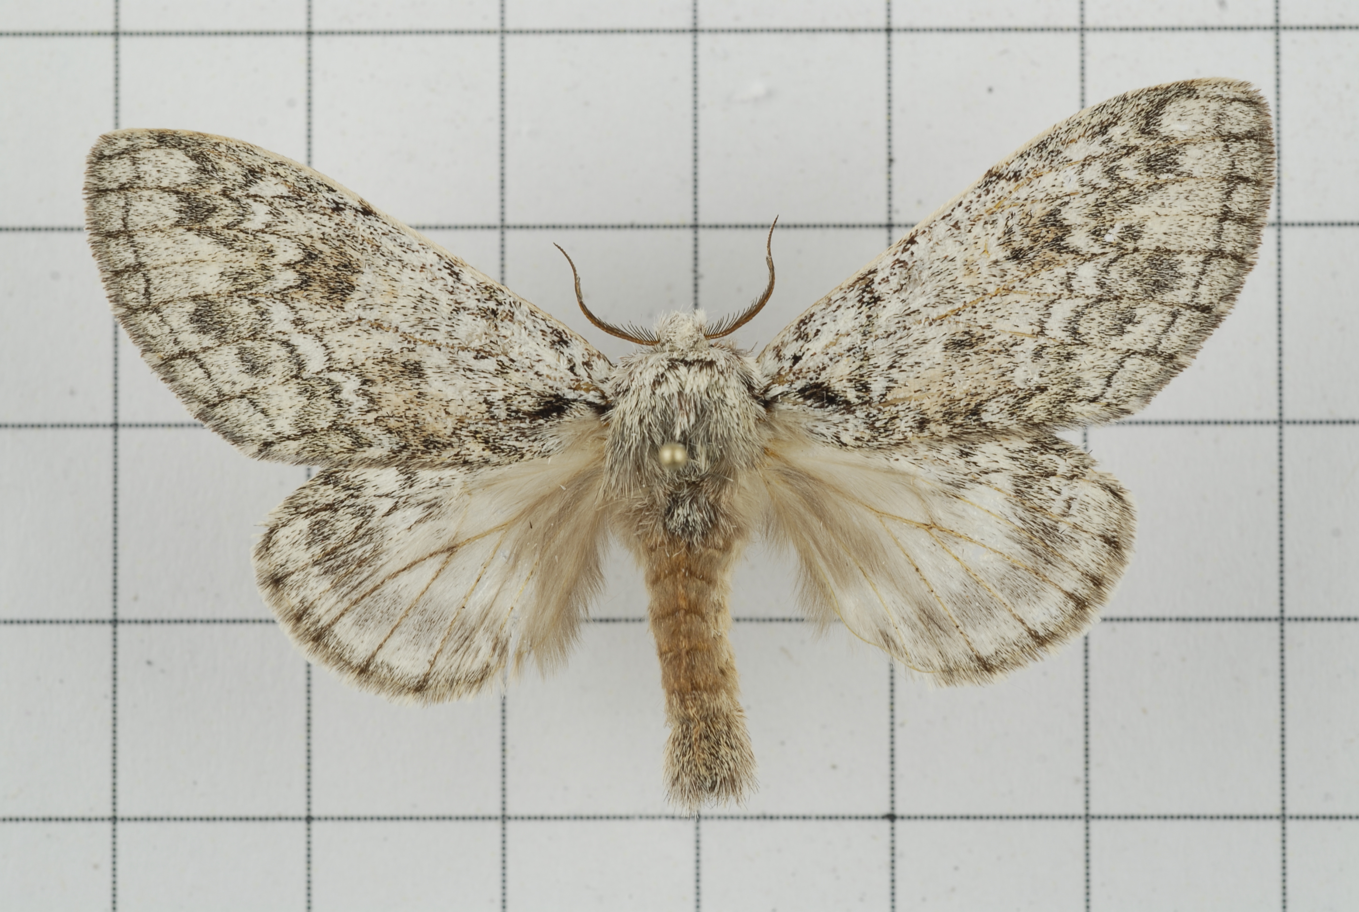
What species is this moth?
Syntypistis perdix perdix
